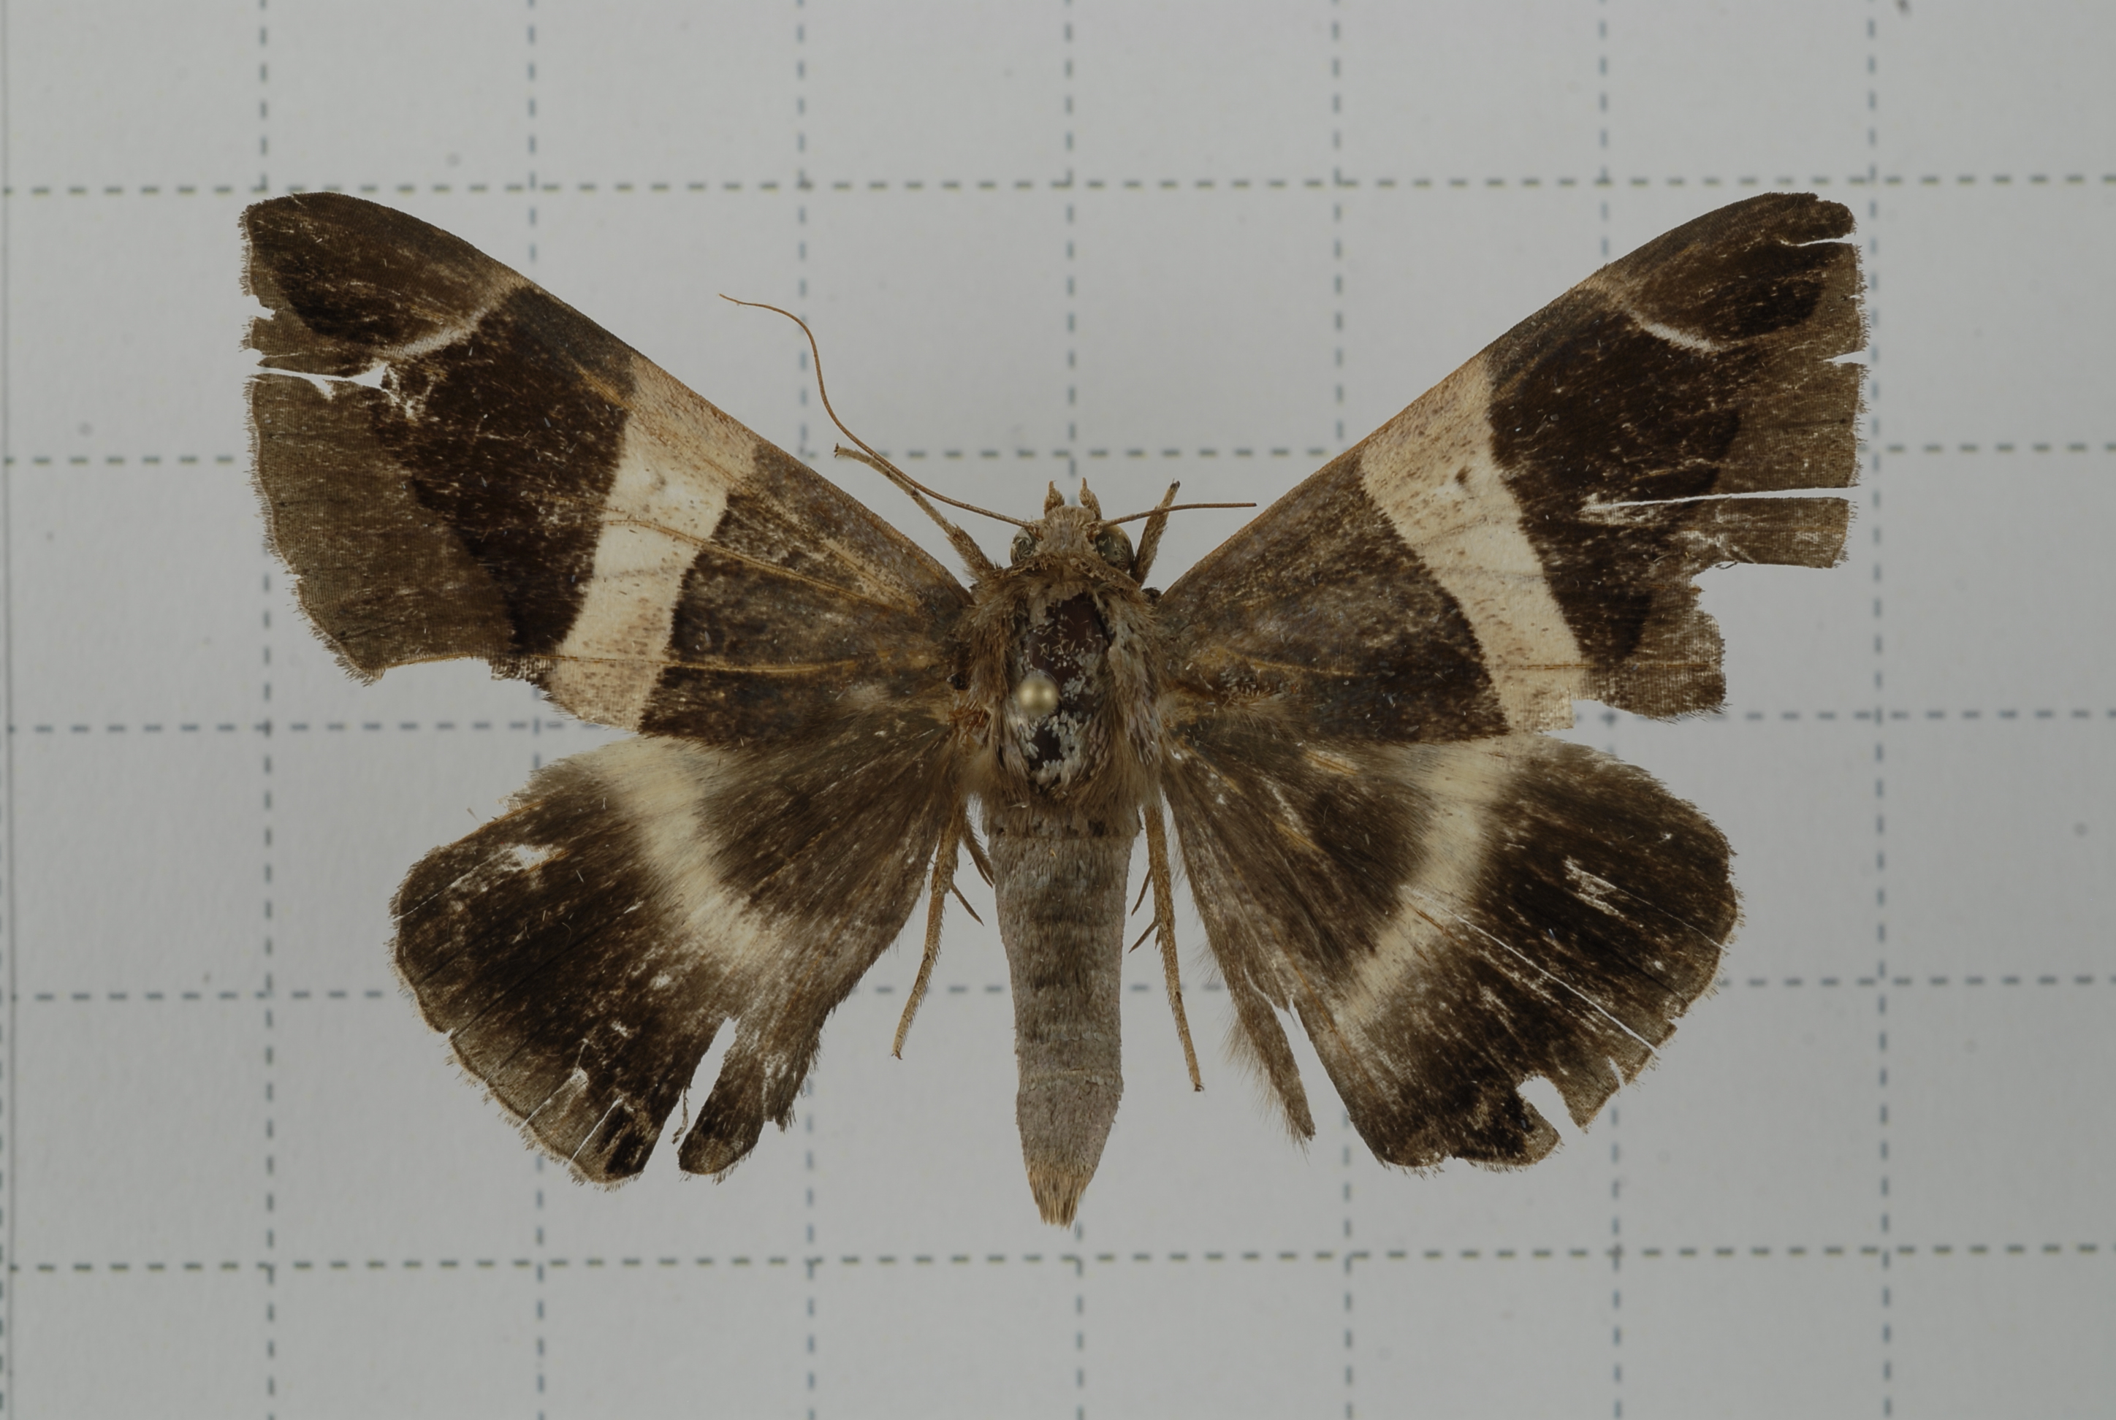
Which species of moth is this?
Bastilla praetermissa
